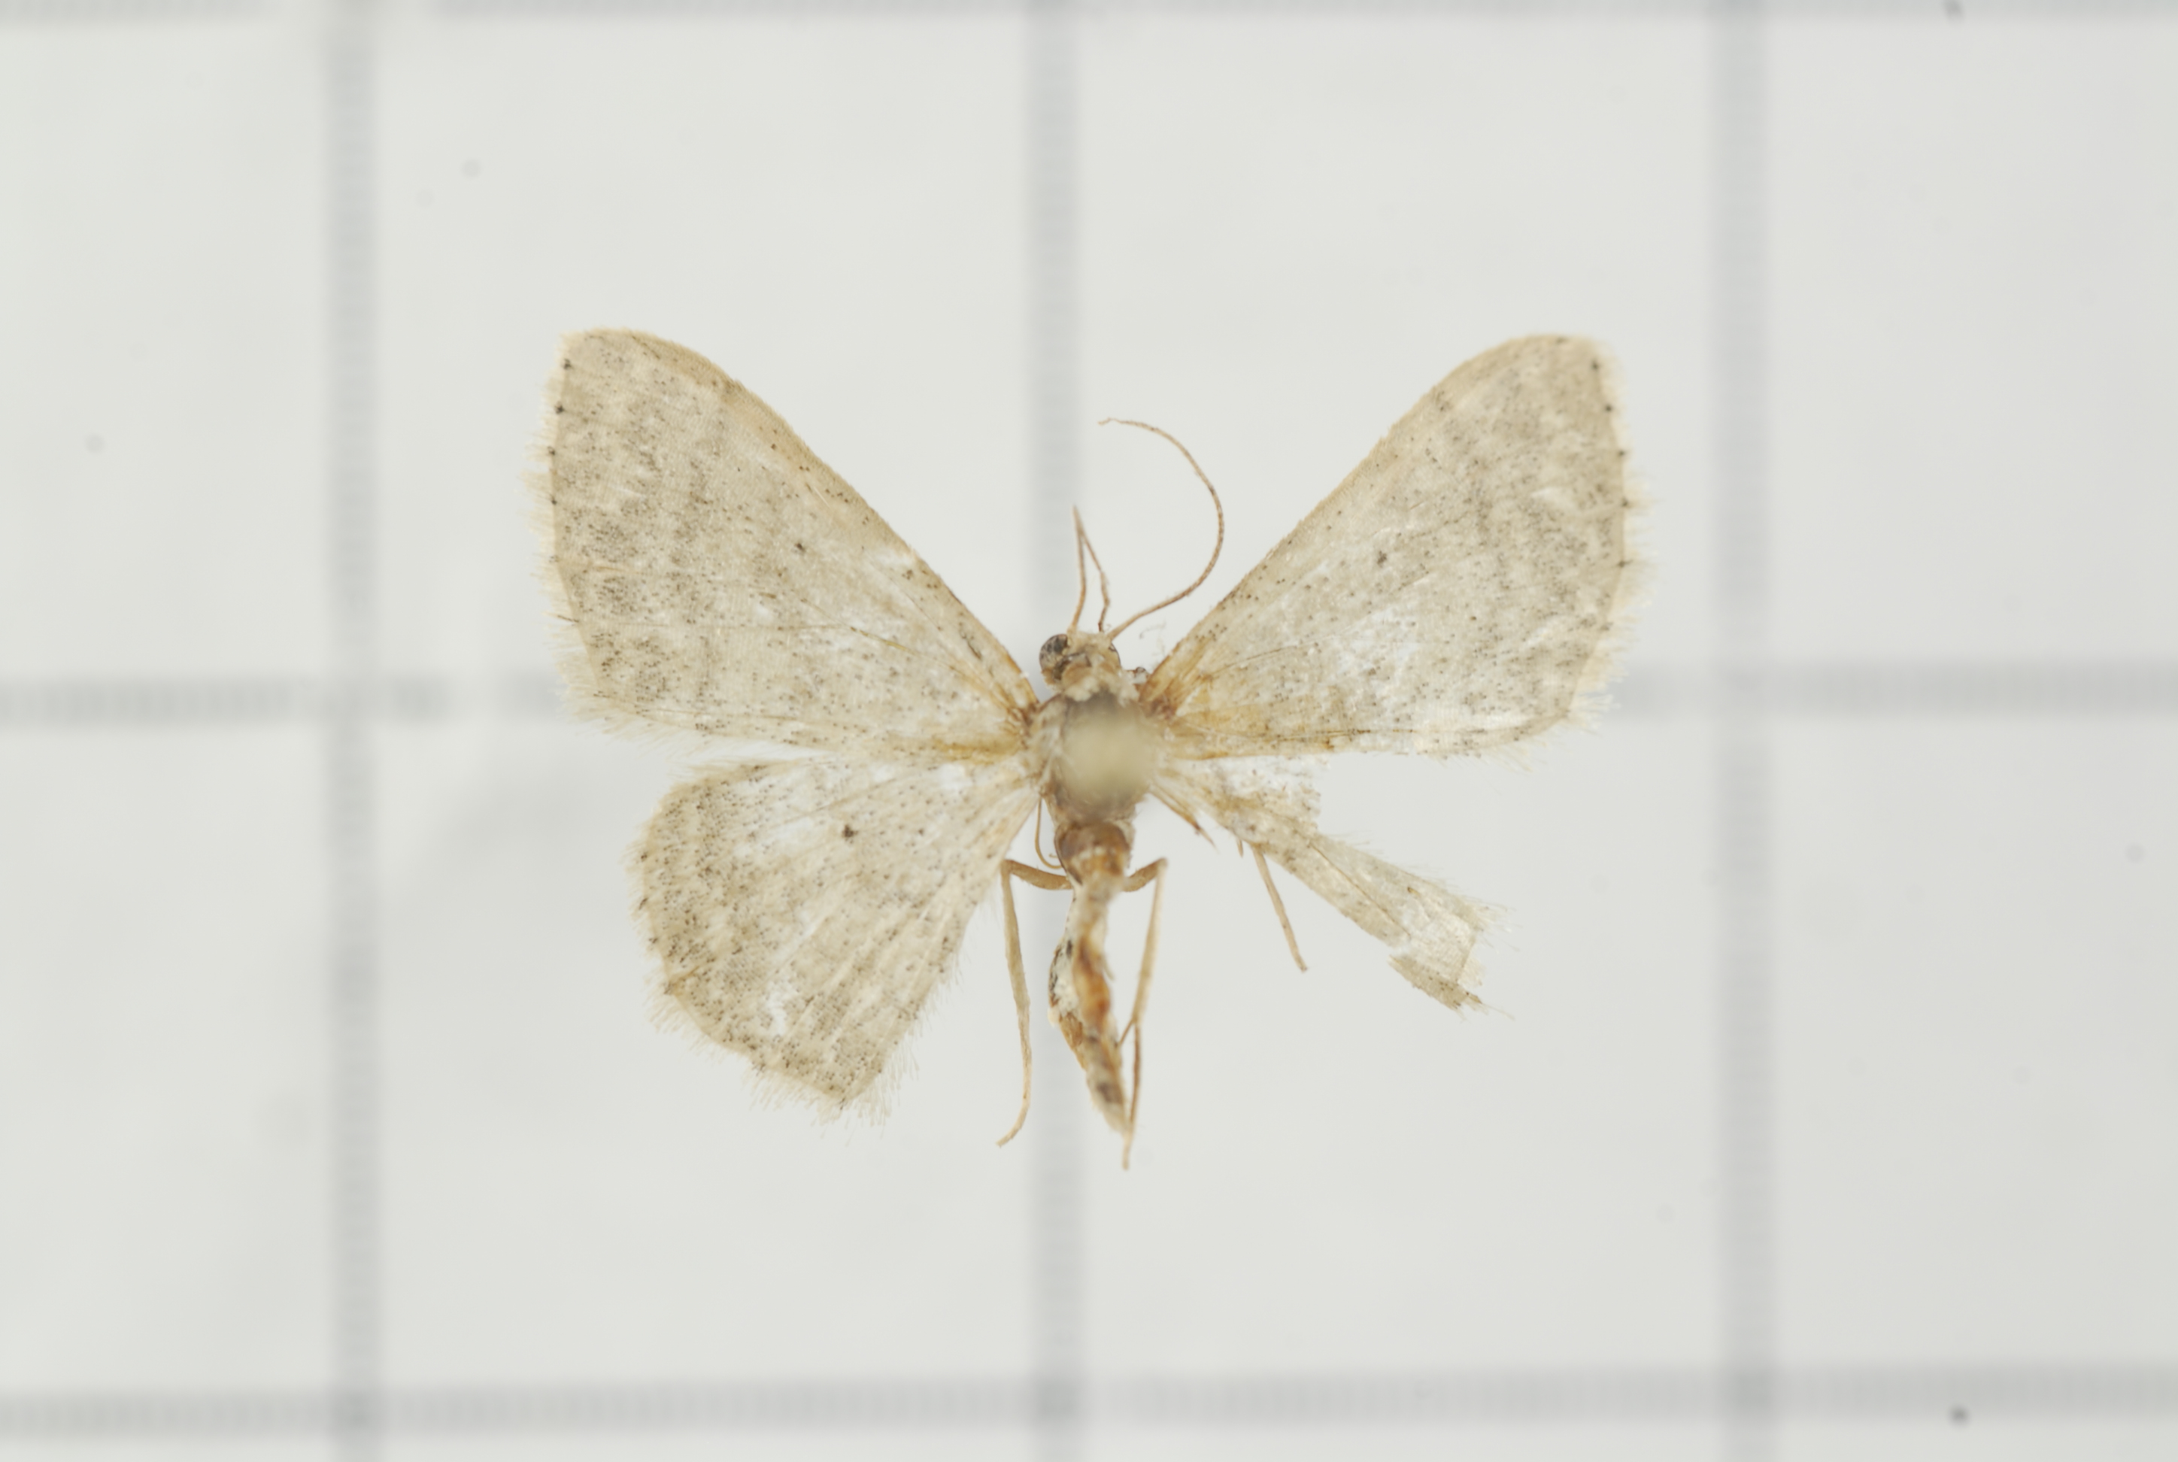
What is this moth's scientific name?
Idaea sakuraii
